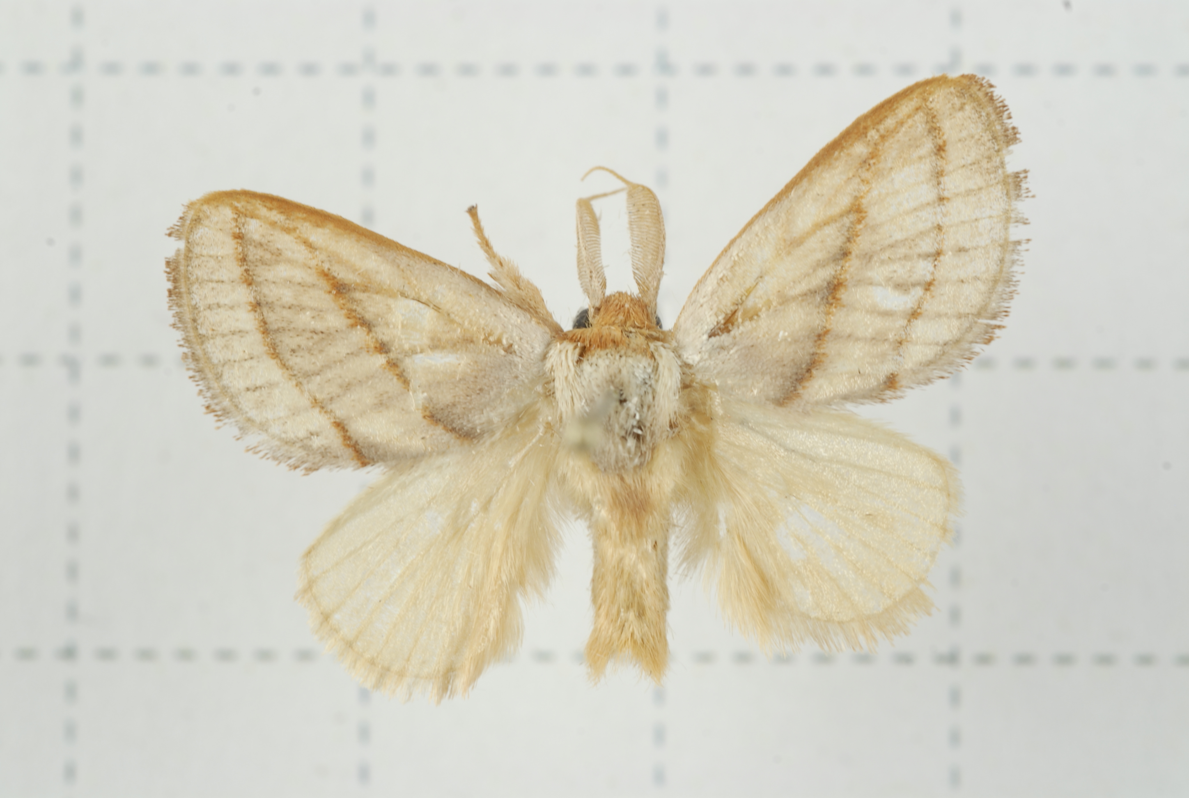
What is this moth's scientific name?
Cania heppneri
